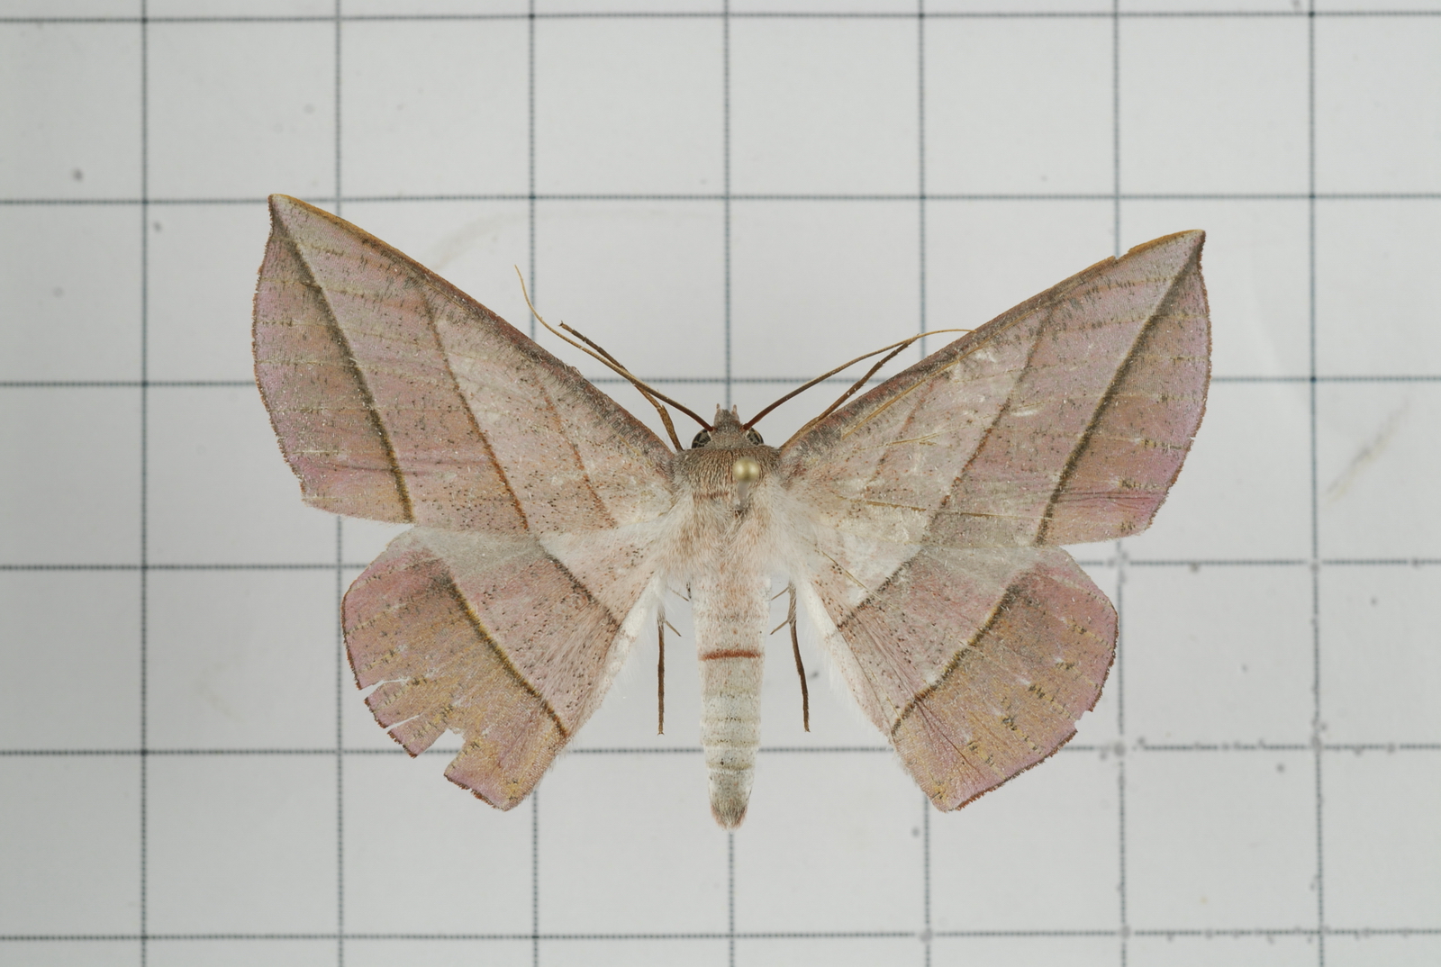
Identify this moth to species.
Sarcinodes yeni
